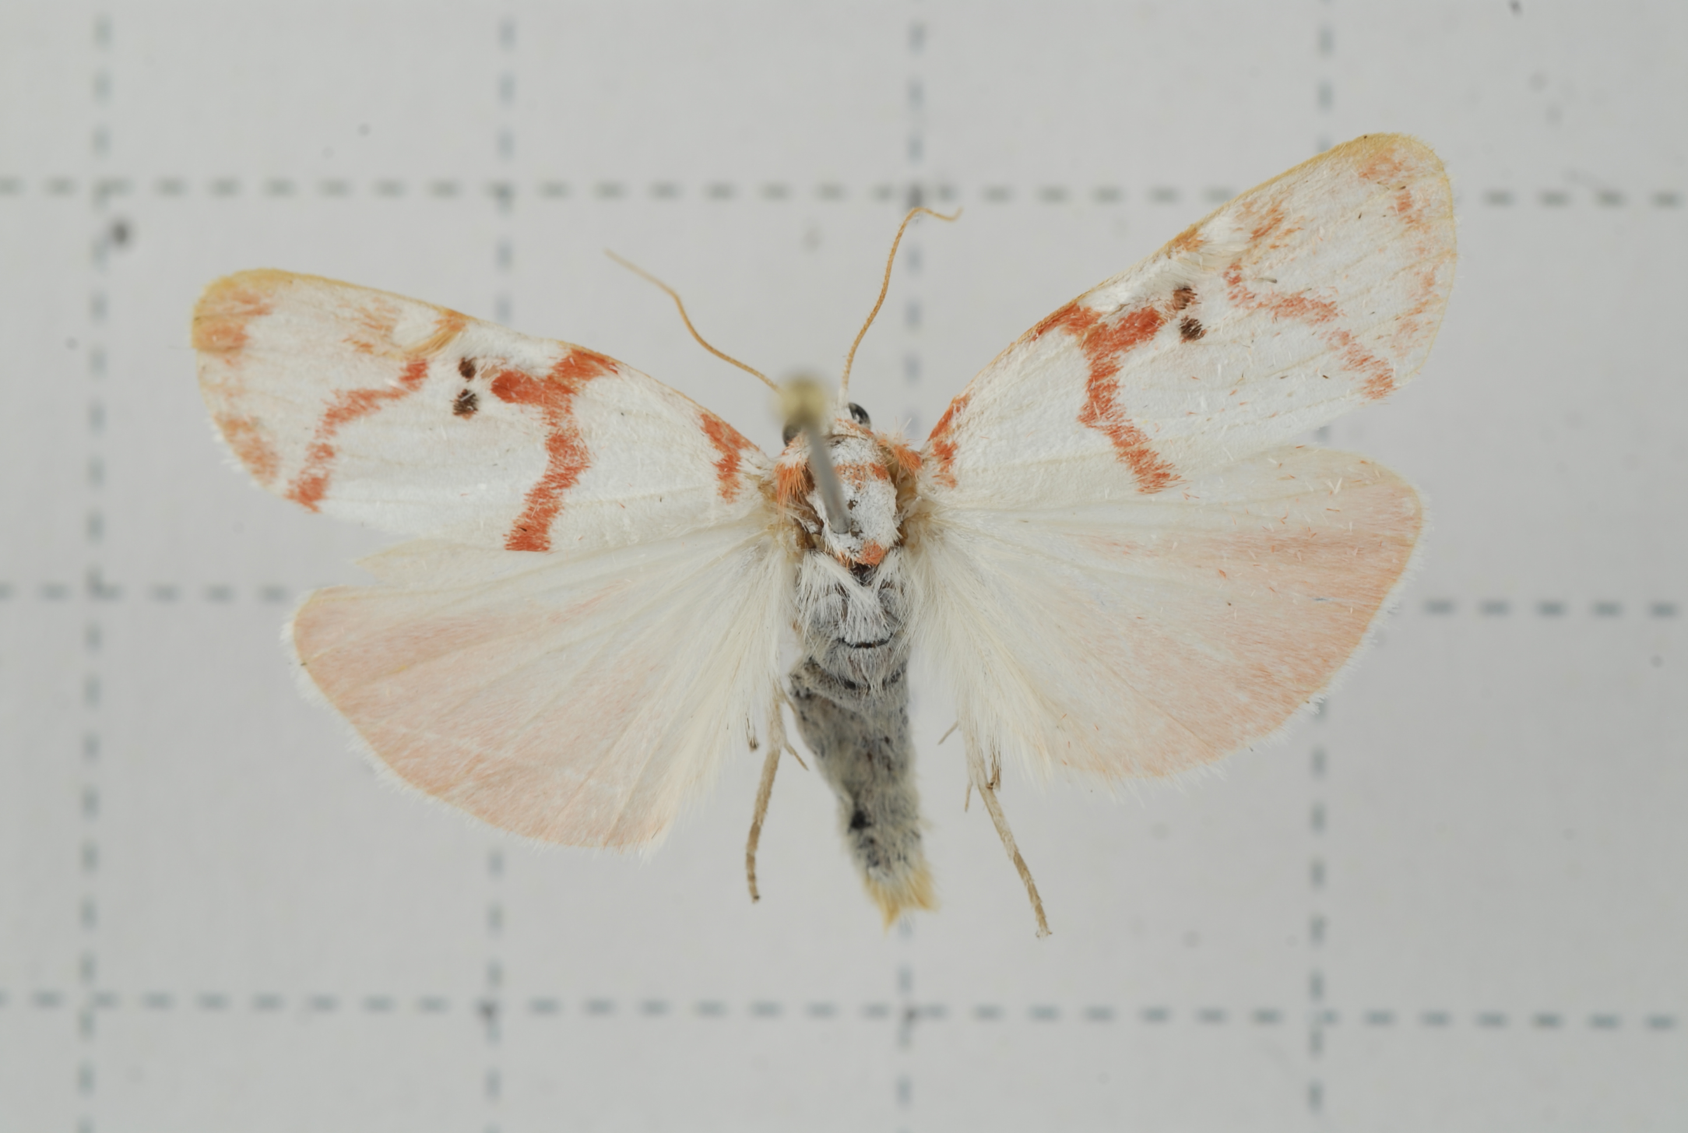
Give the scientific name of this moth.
Cyana hamata hamata
